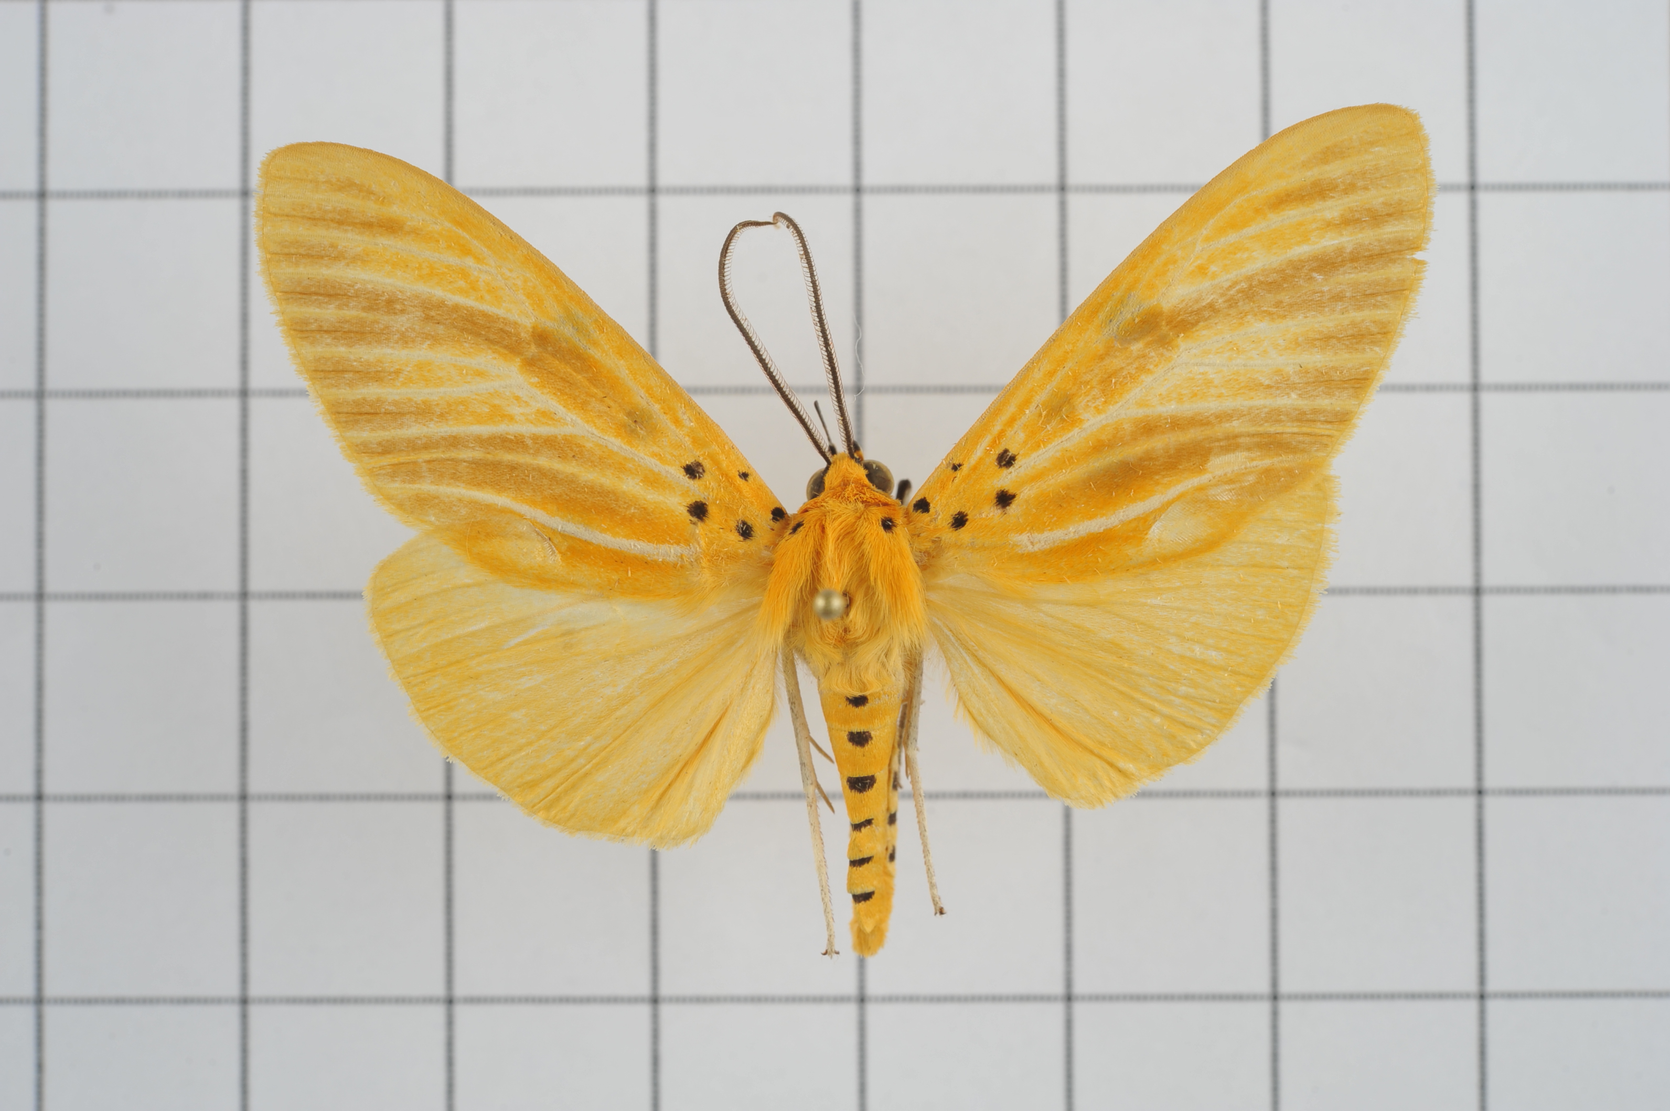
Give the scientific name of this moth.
Asota egens confinis
